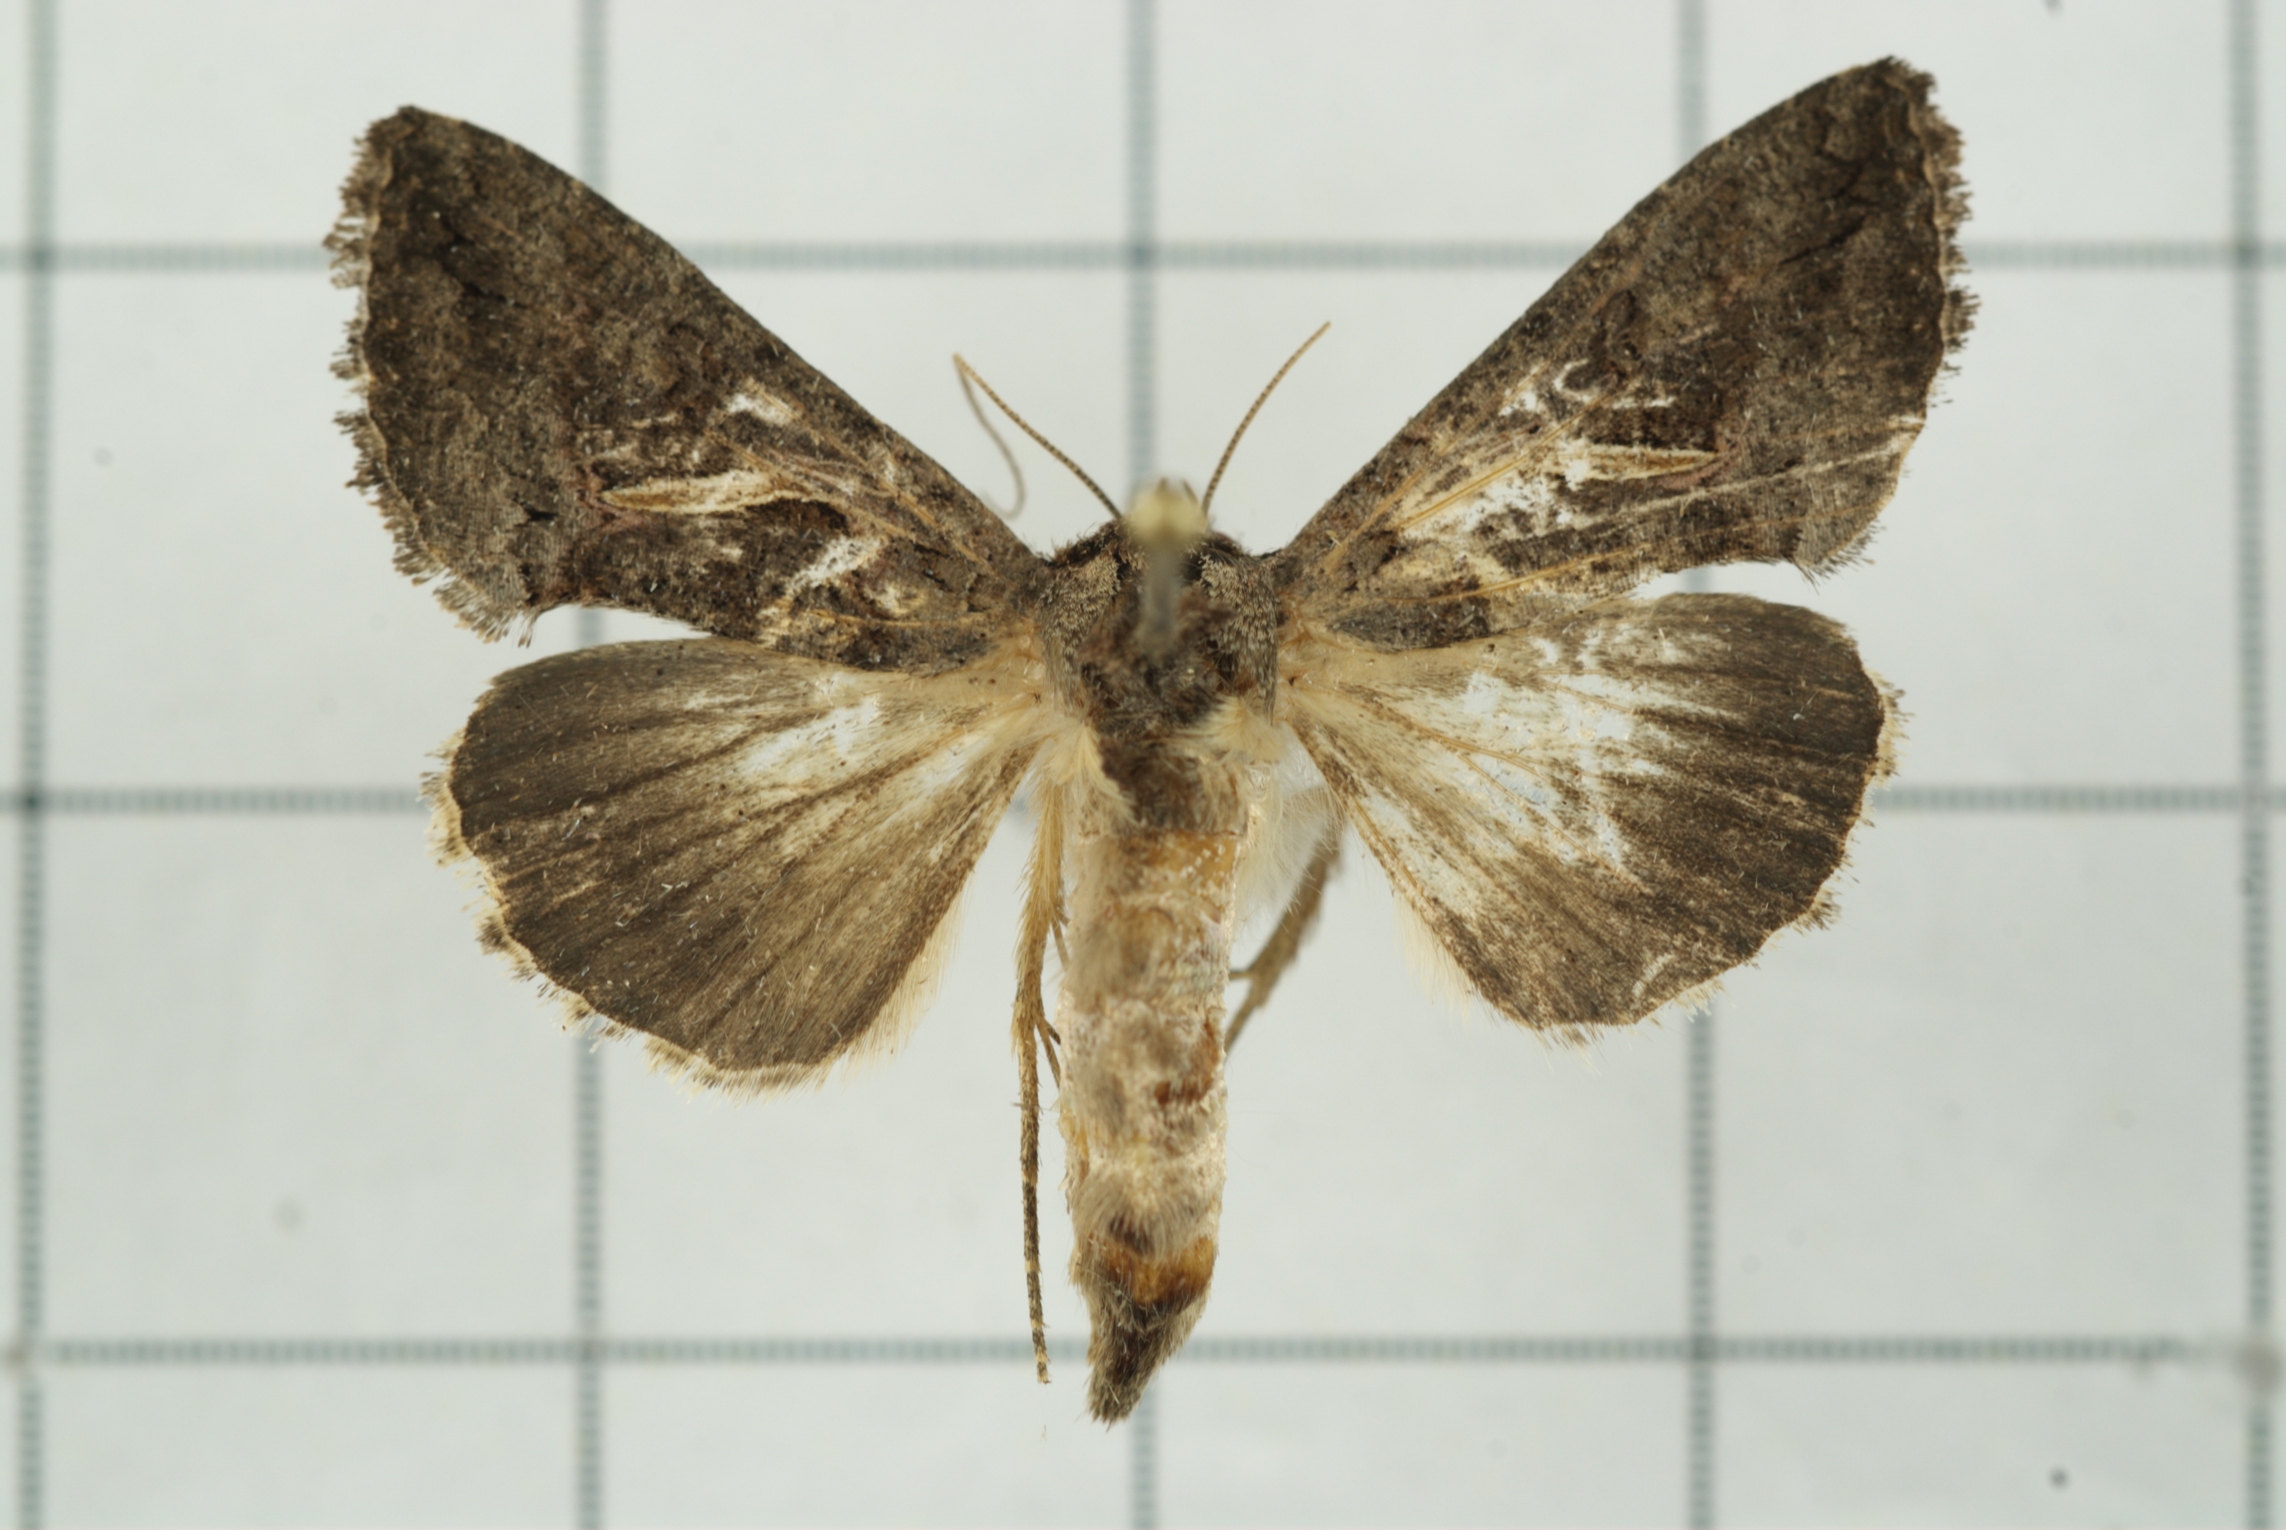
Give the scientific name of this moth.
Ctenoplusia albostriata
